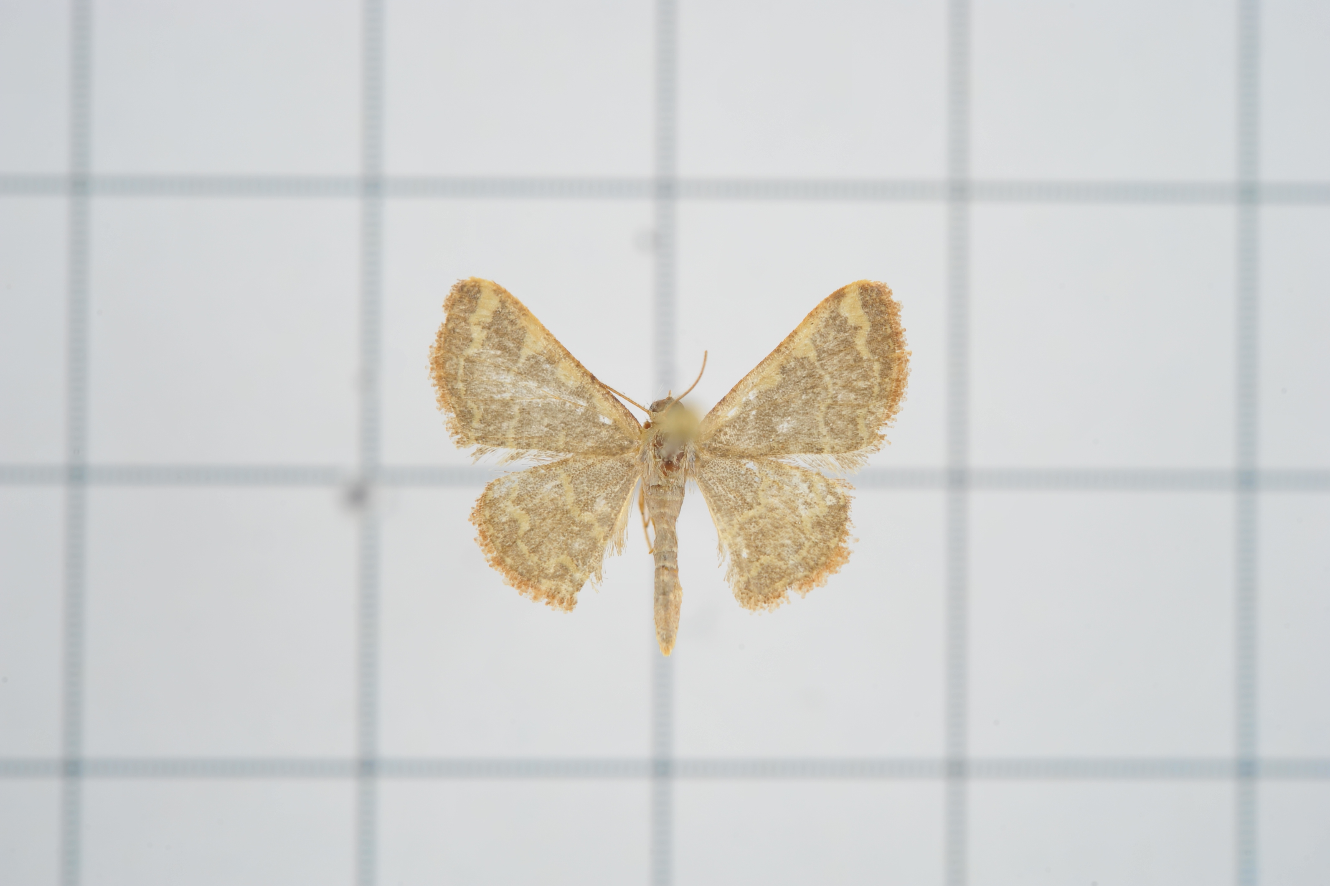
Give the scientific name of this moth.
Idaea costiguttata
